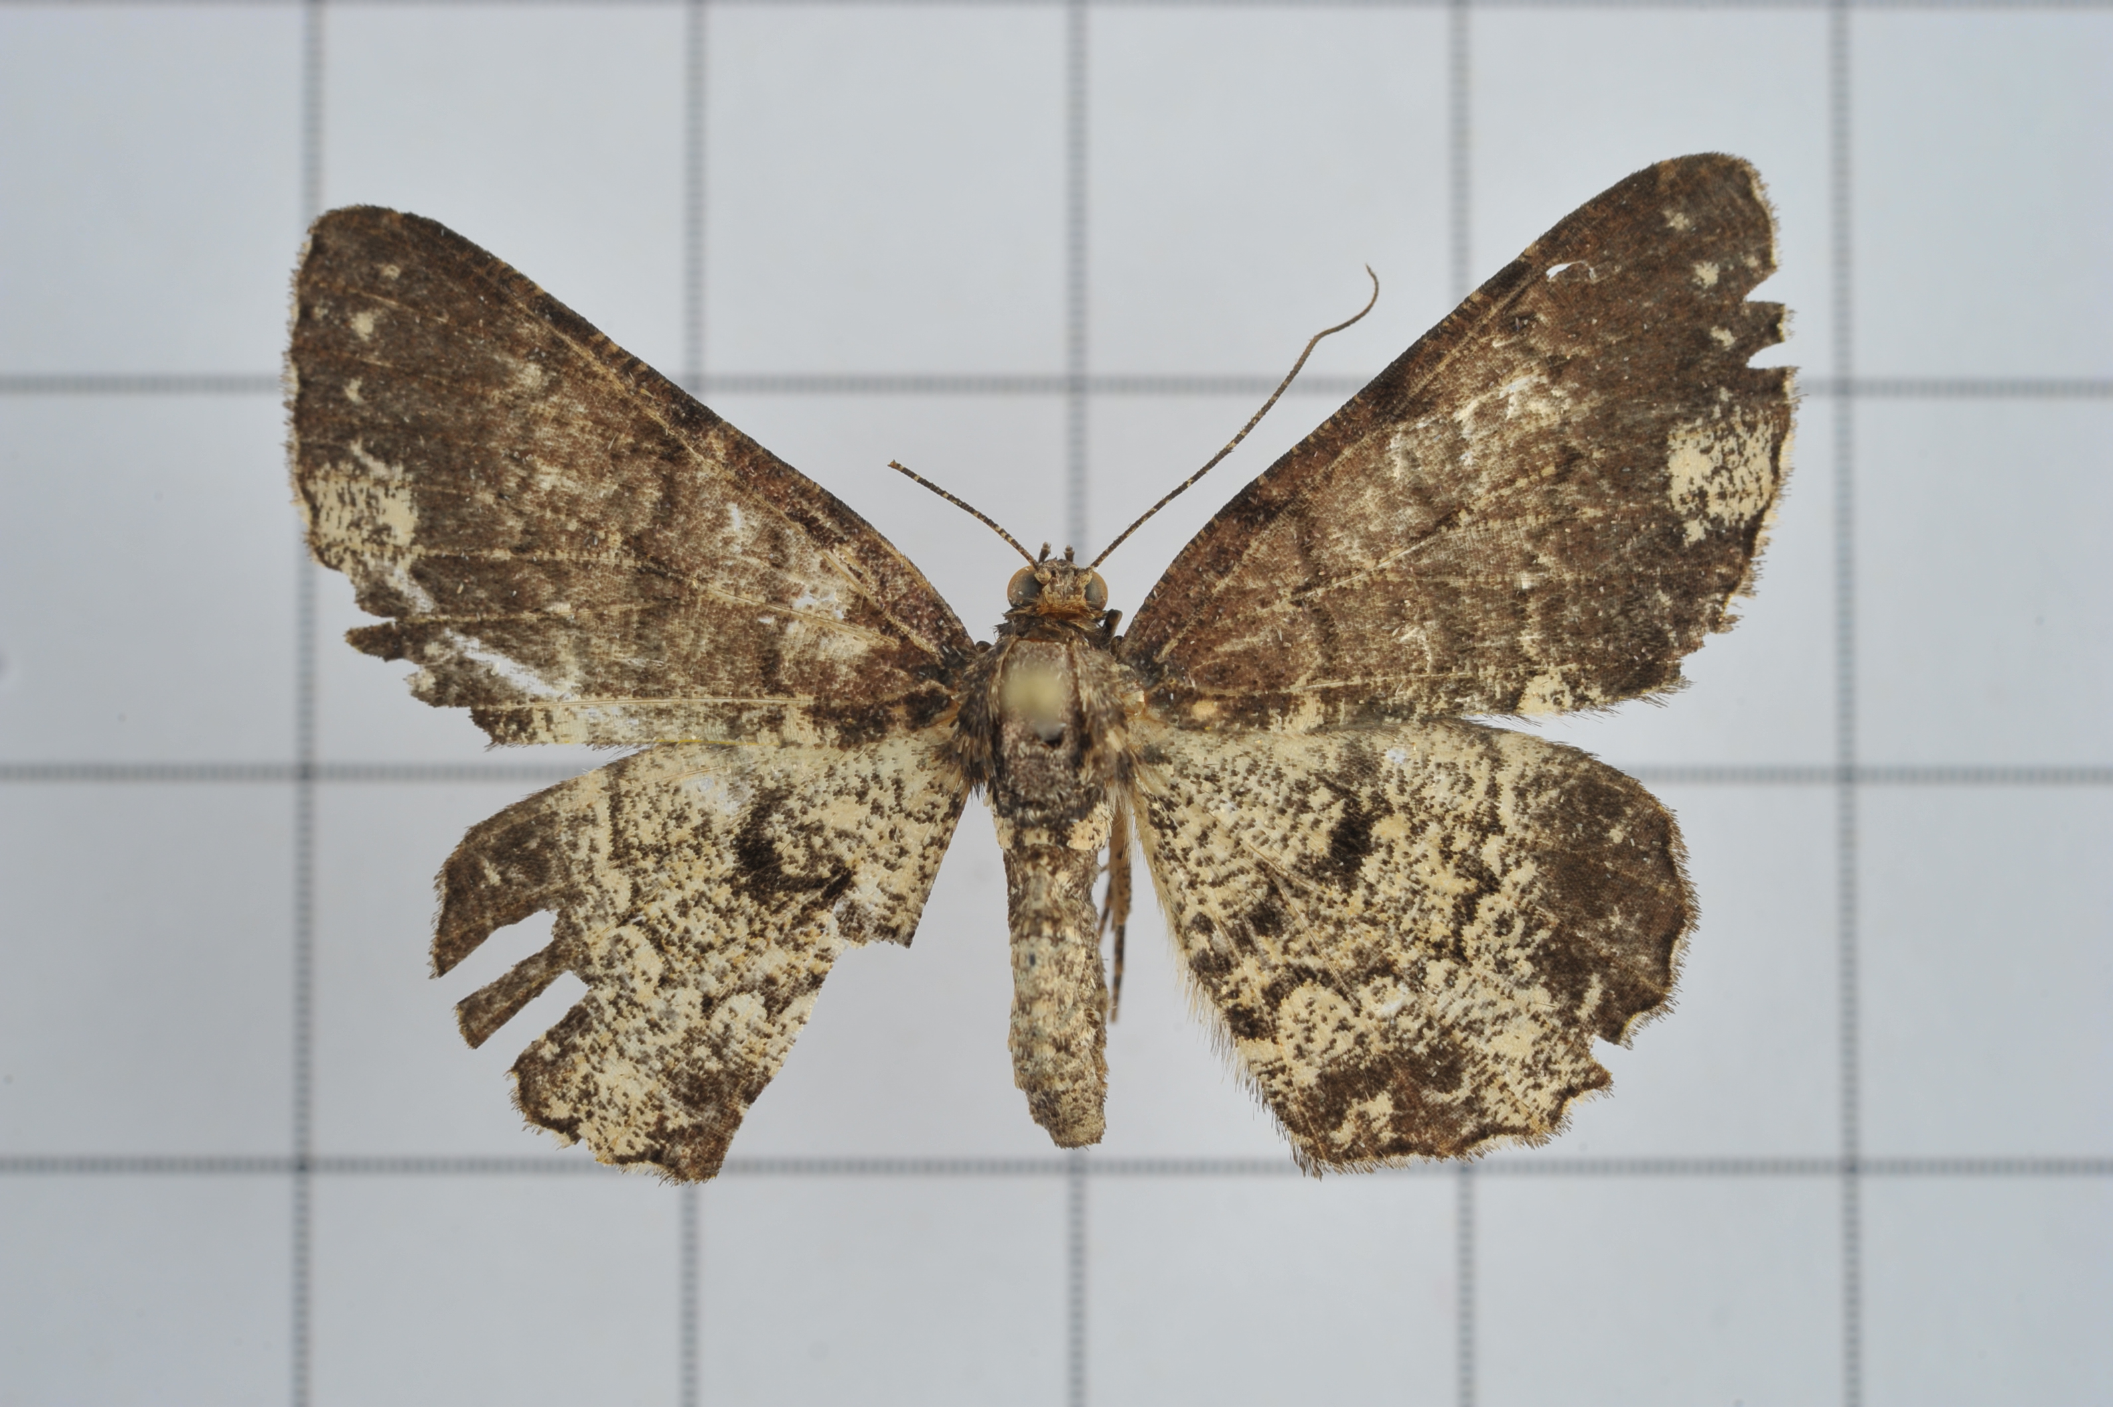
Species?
Abaciscus tristis tristis
